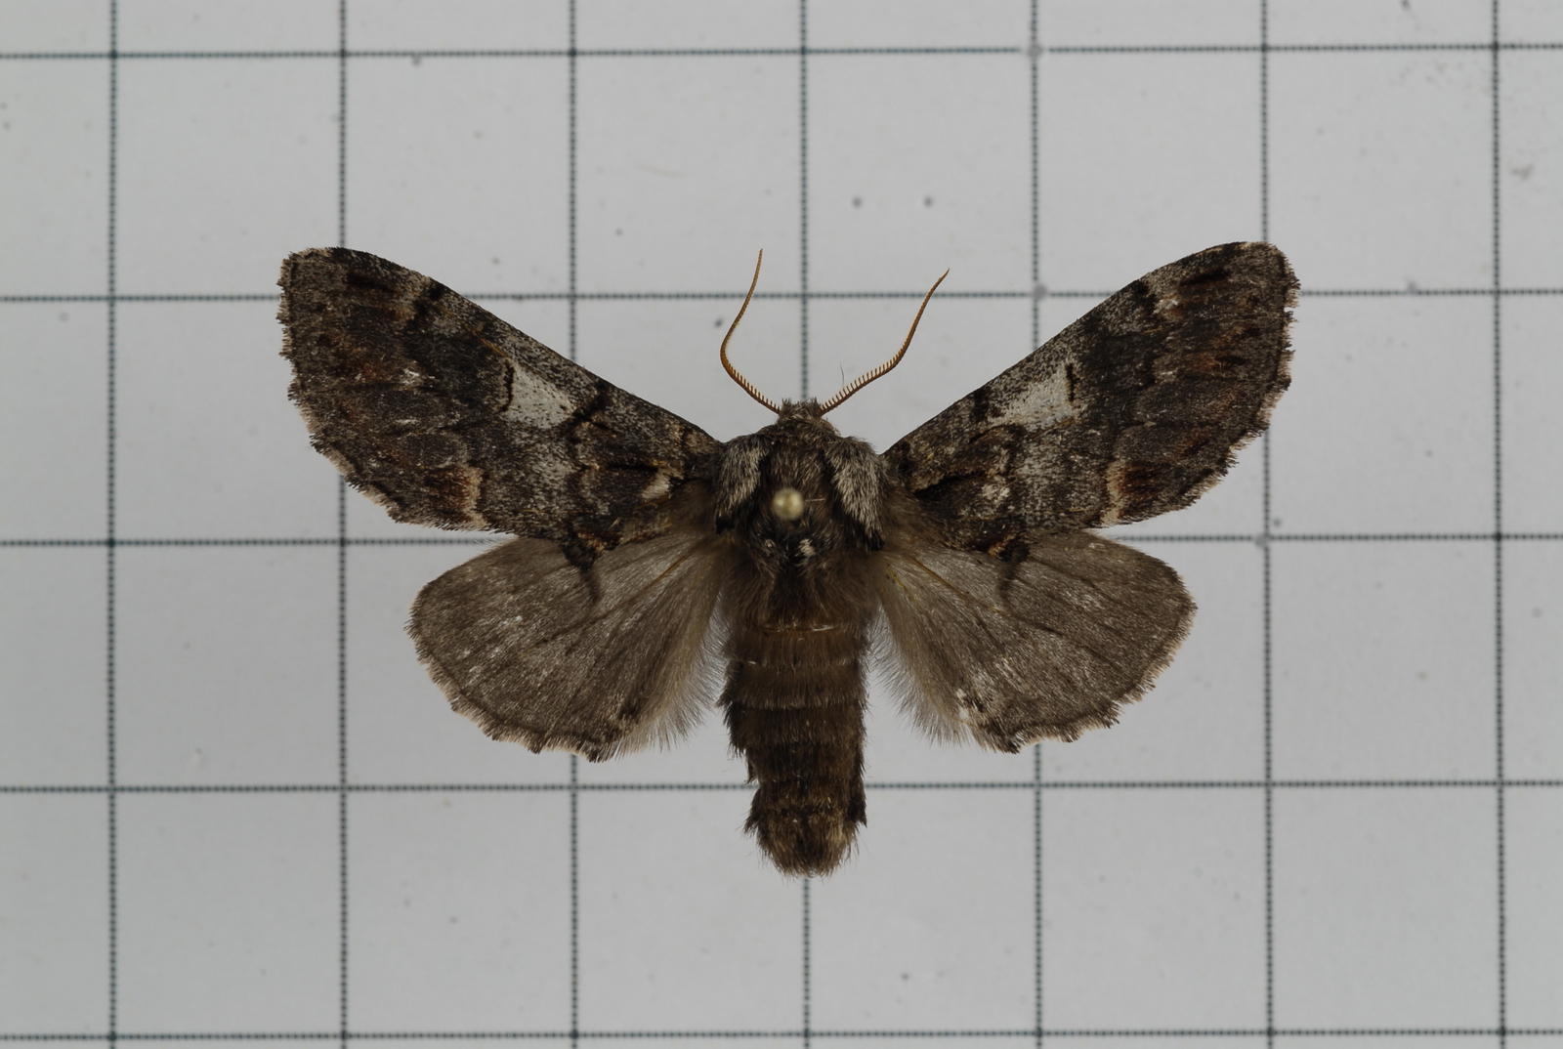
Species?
Notodonta griseotincta
